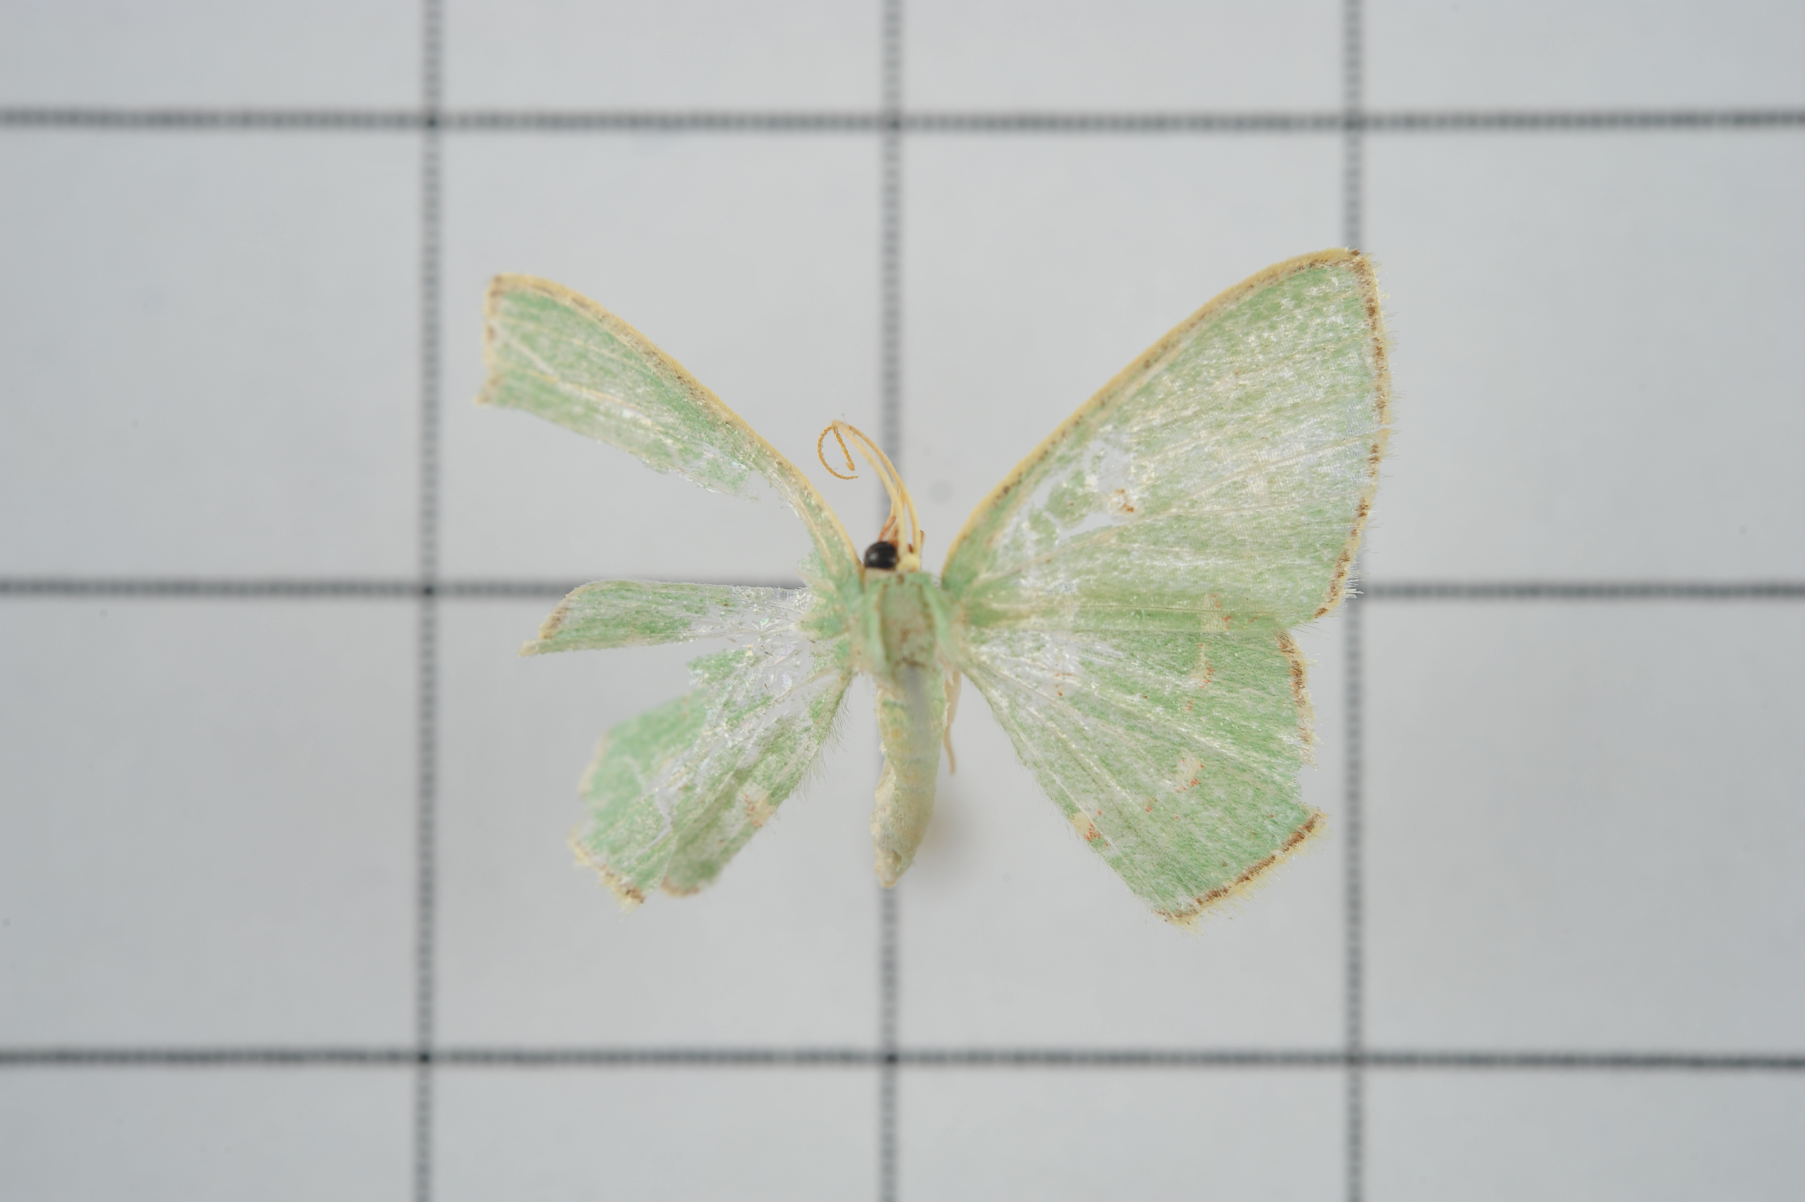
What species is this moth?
Comostola subtiliaria
